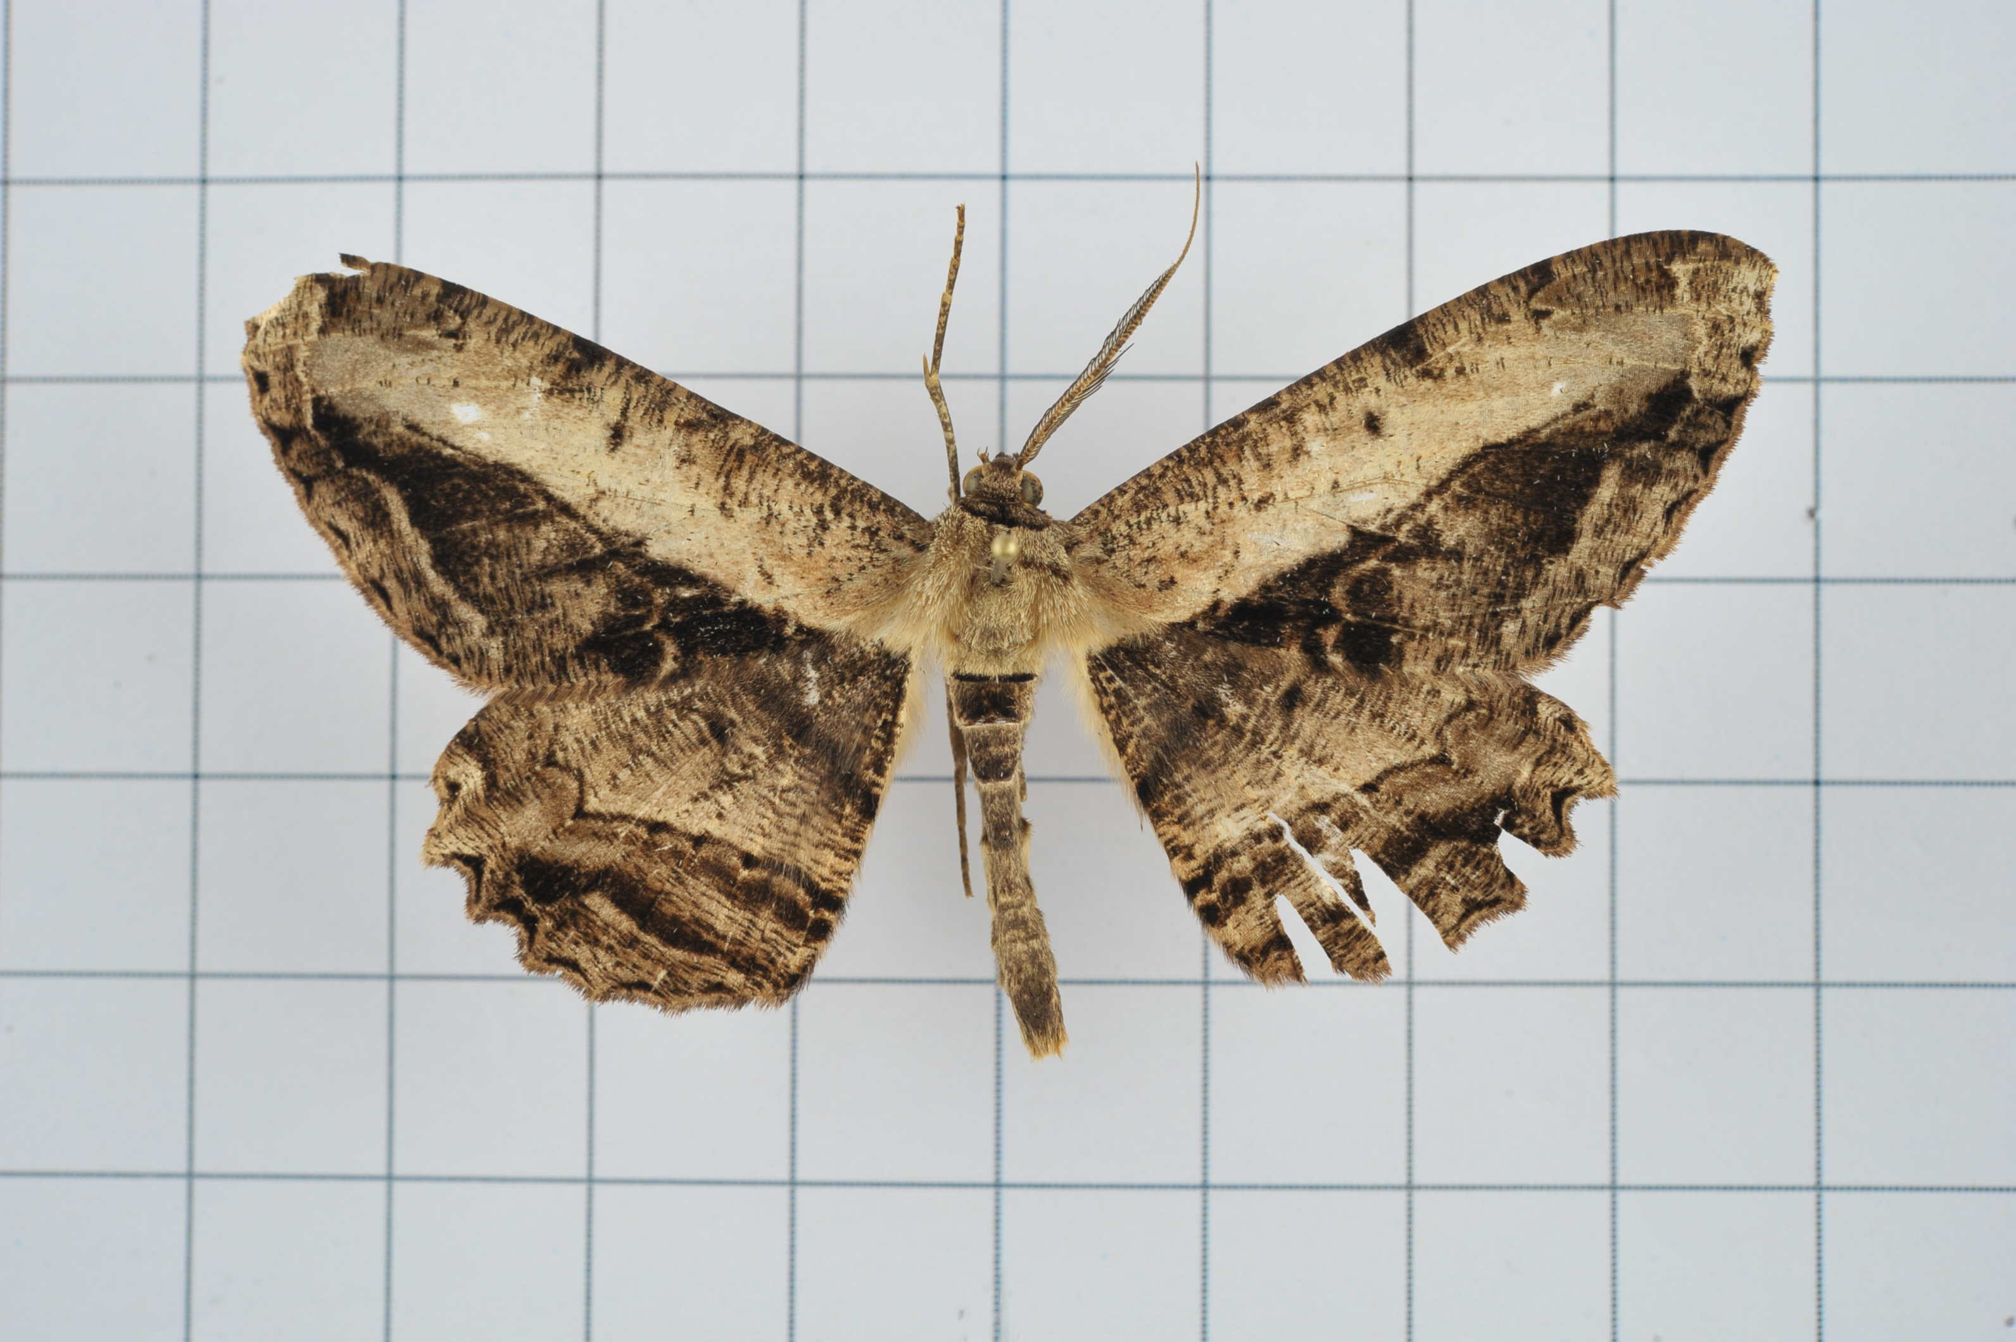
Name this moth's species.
Chorodna corticaria formosana
